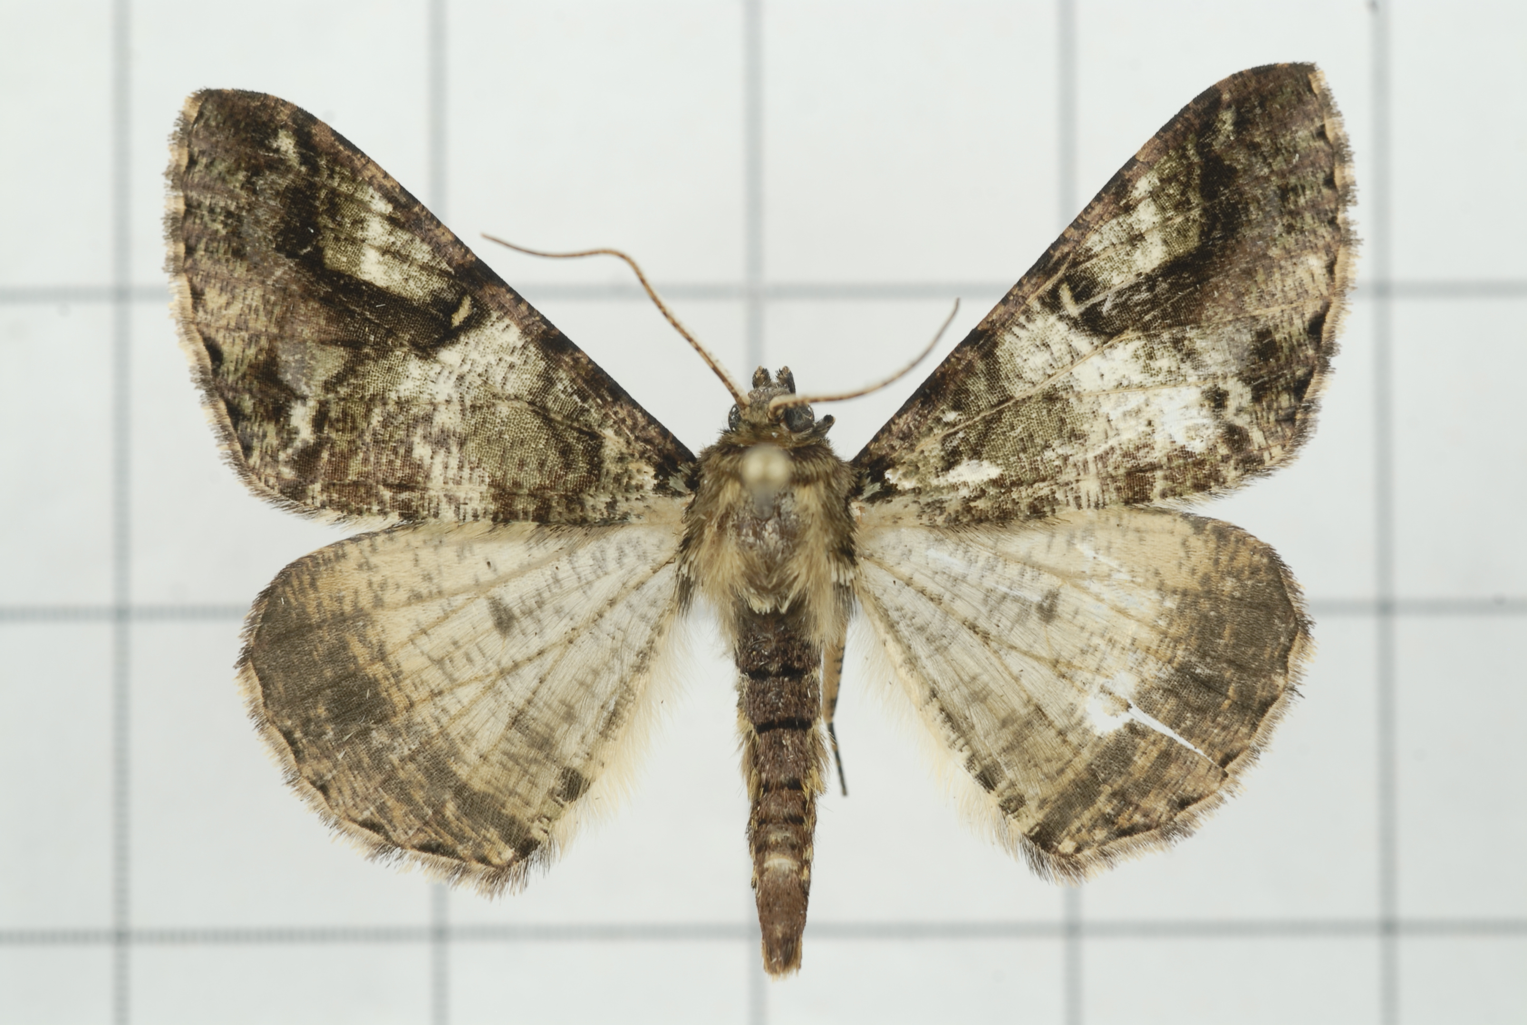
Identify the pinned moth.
Gasterocome pannosaria orta
